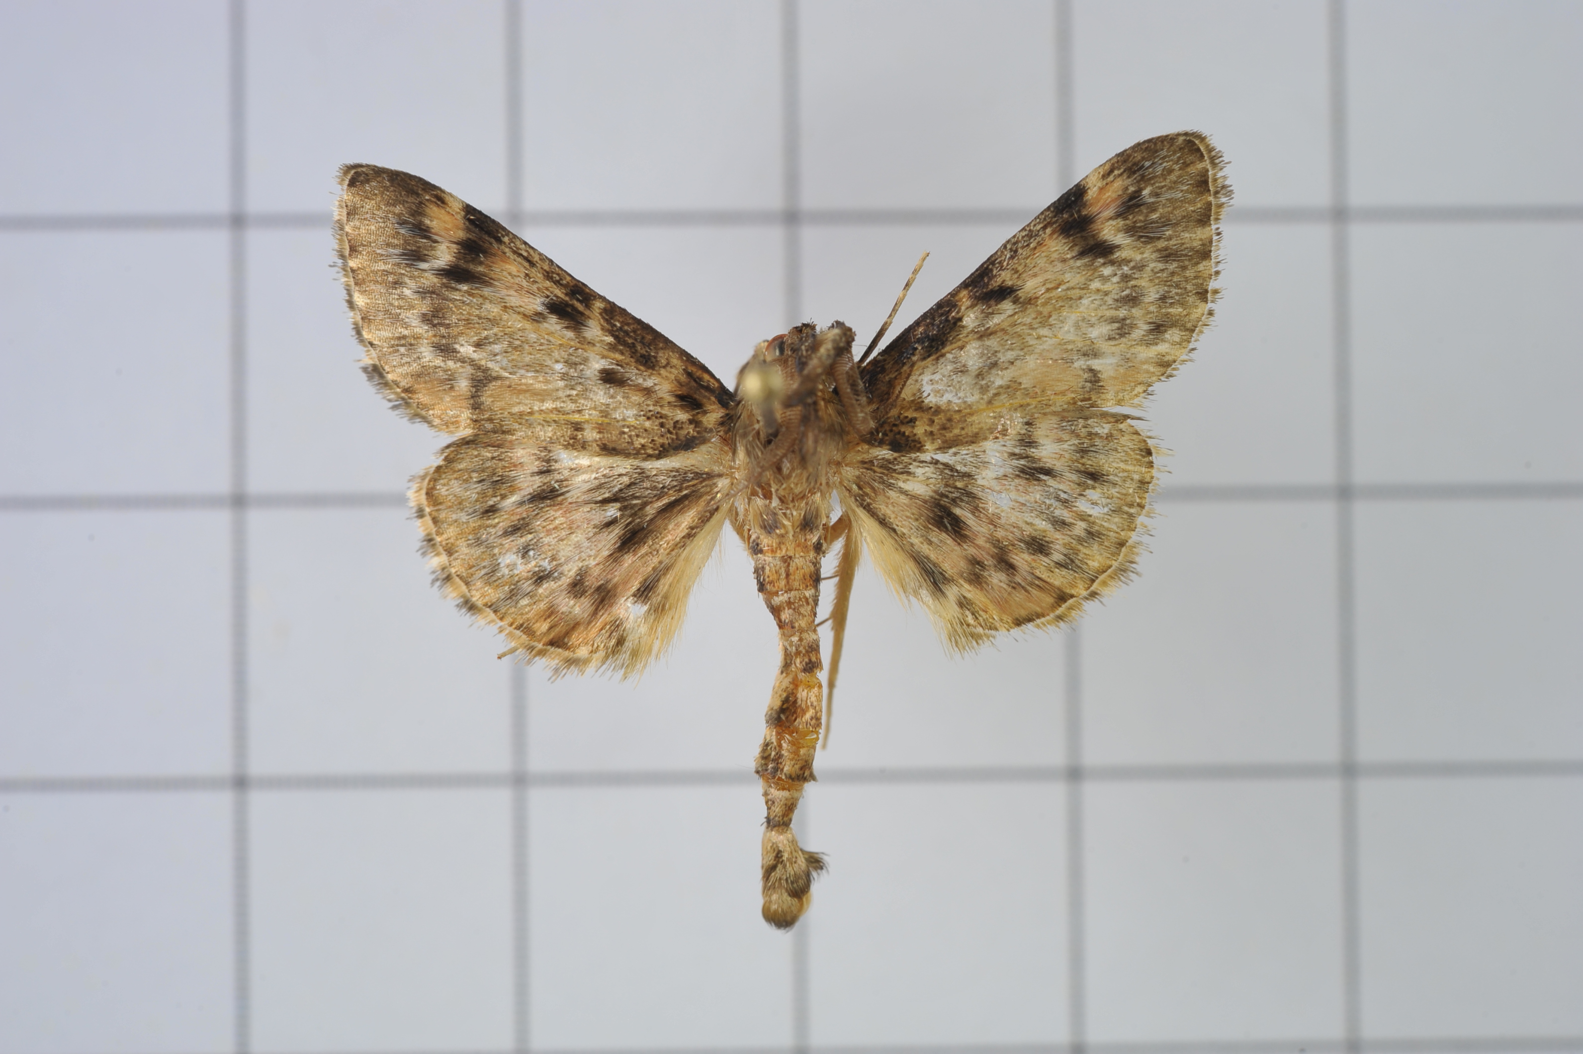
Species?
Coenodomus dudgeoni
